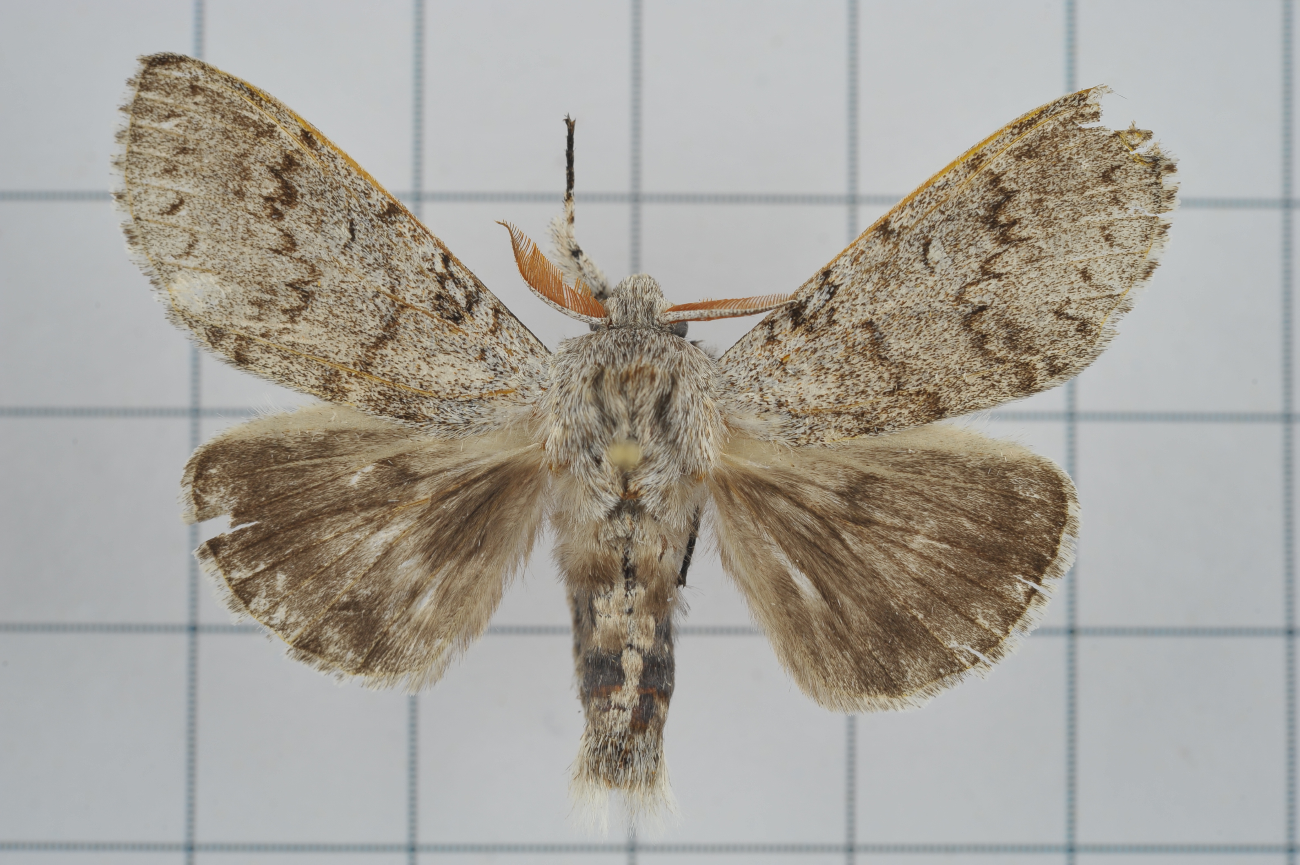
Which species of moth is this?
Calliteara lunulata takamukuana
